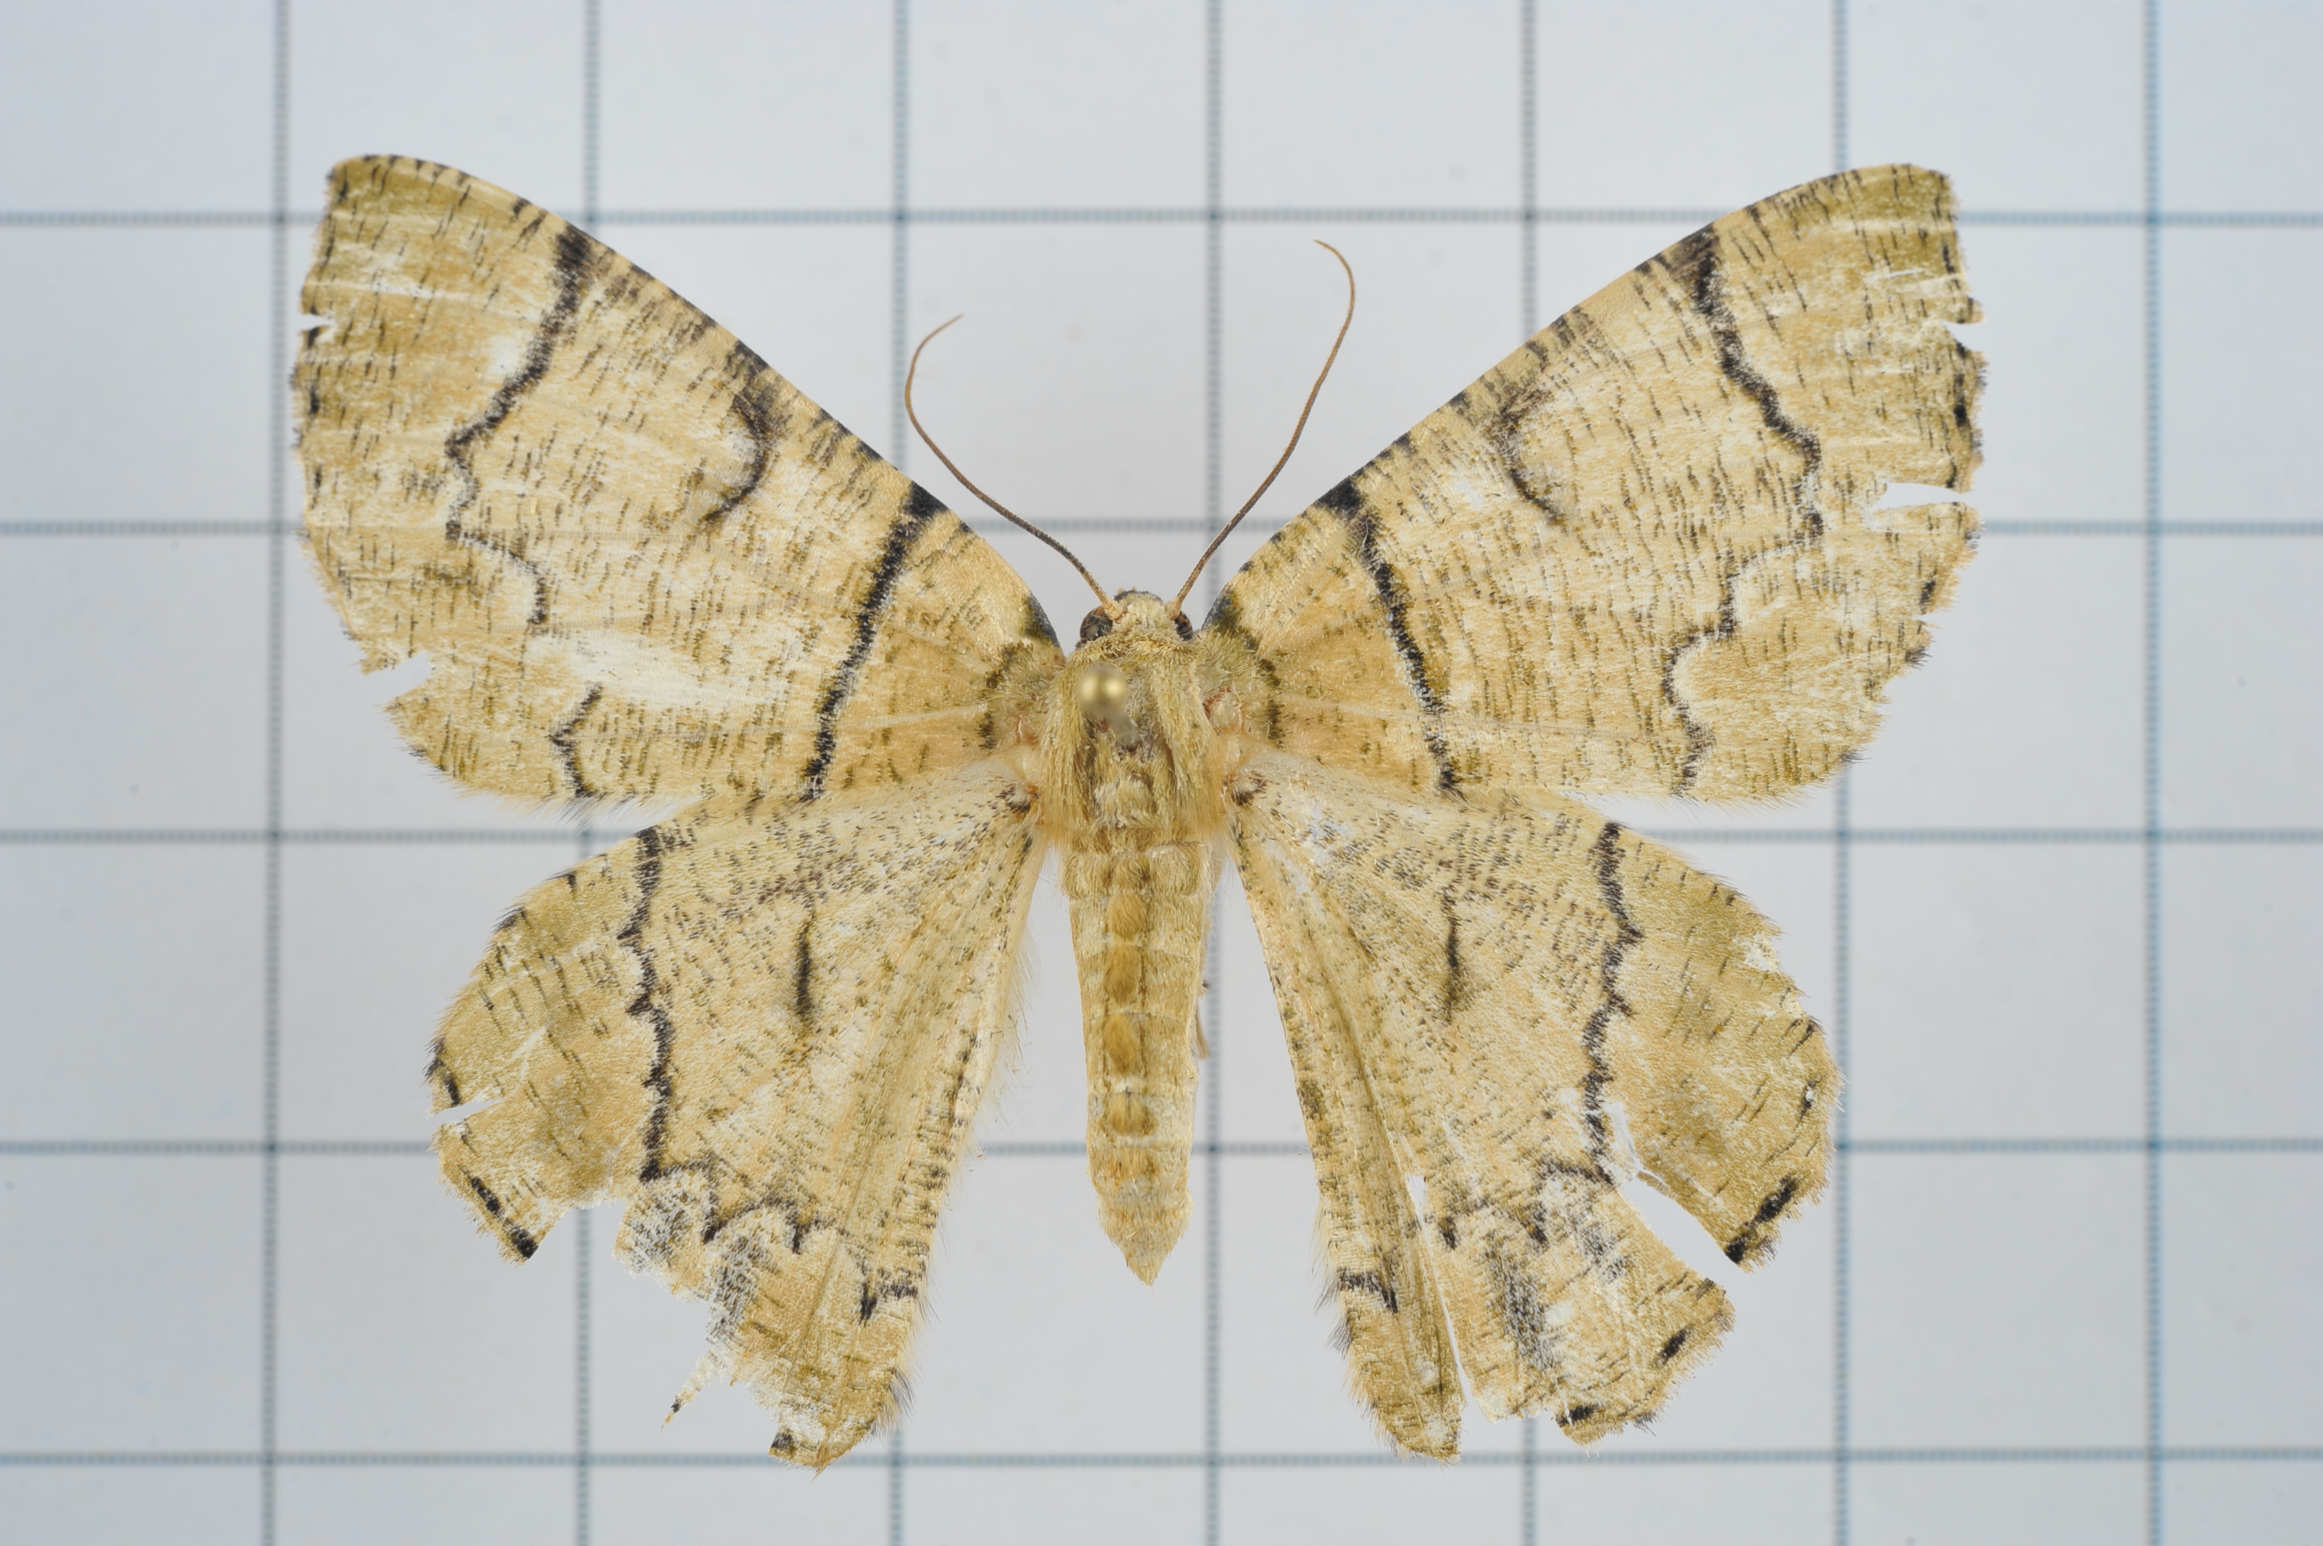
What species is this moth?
Lophophelma iterans onerosus
